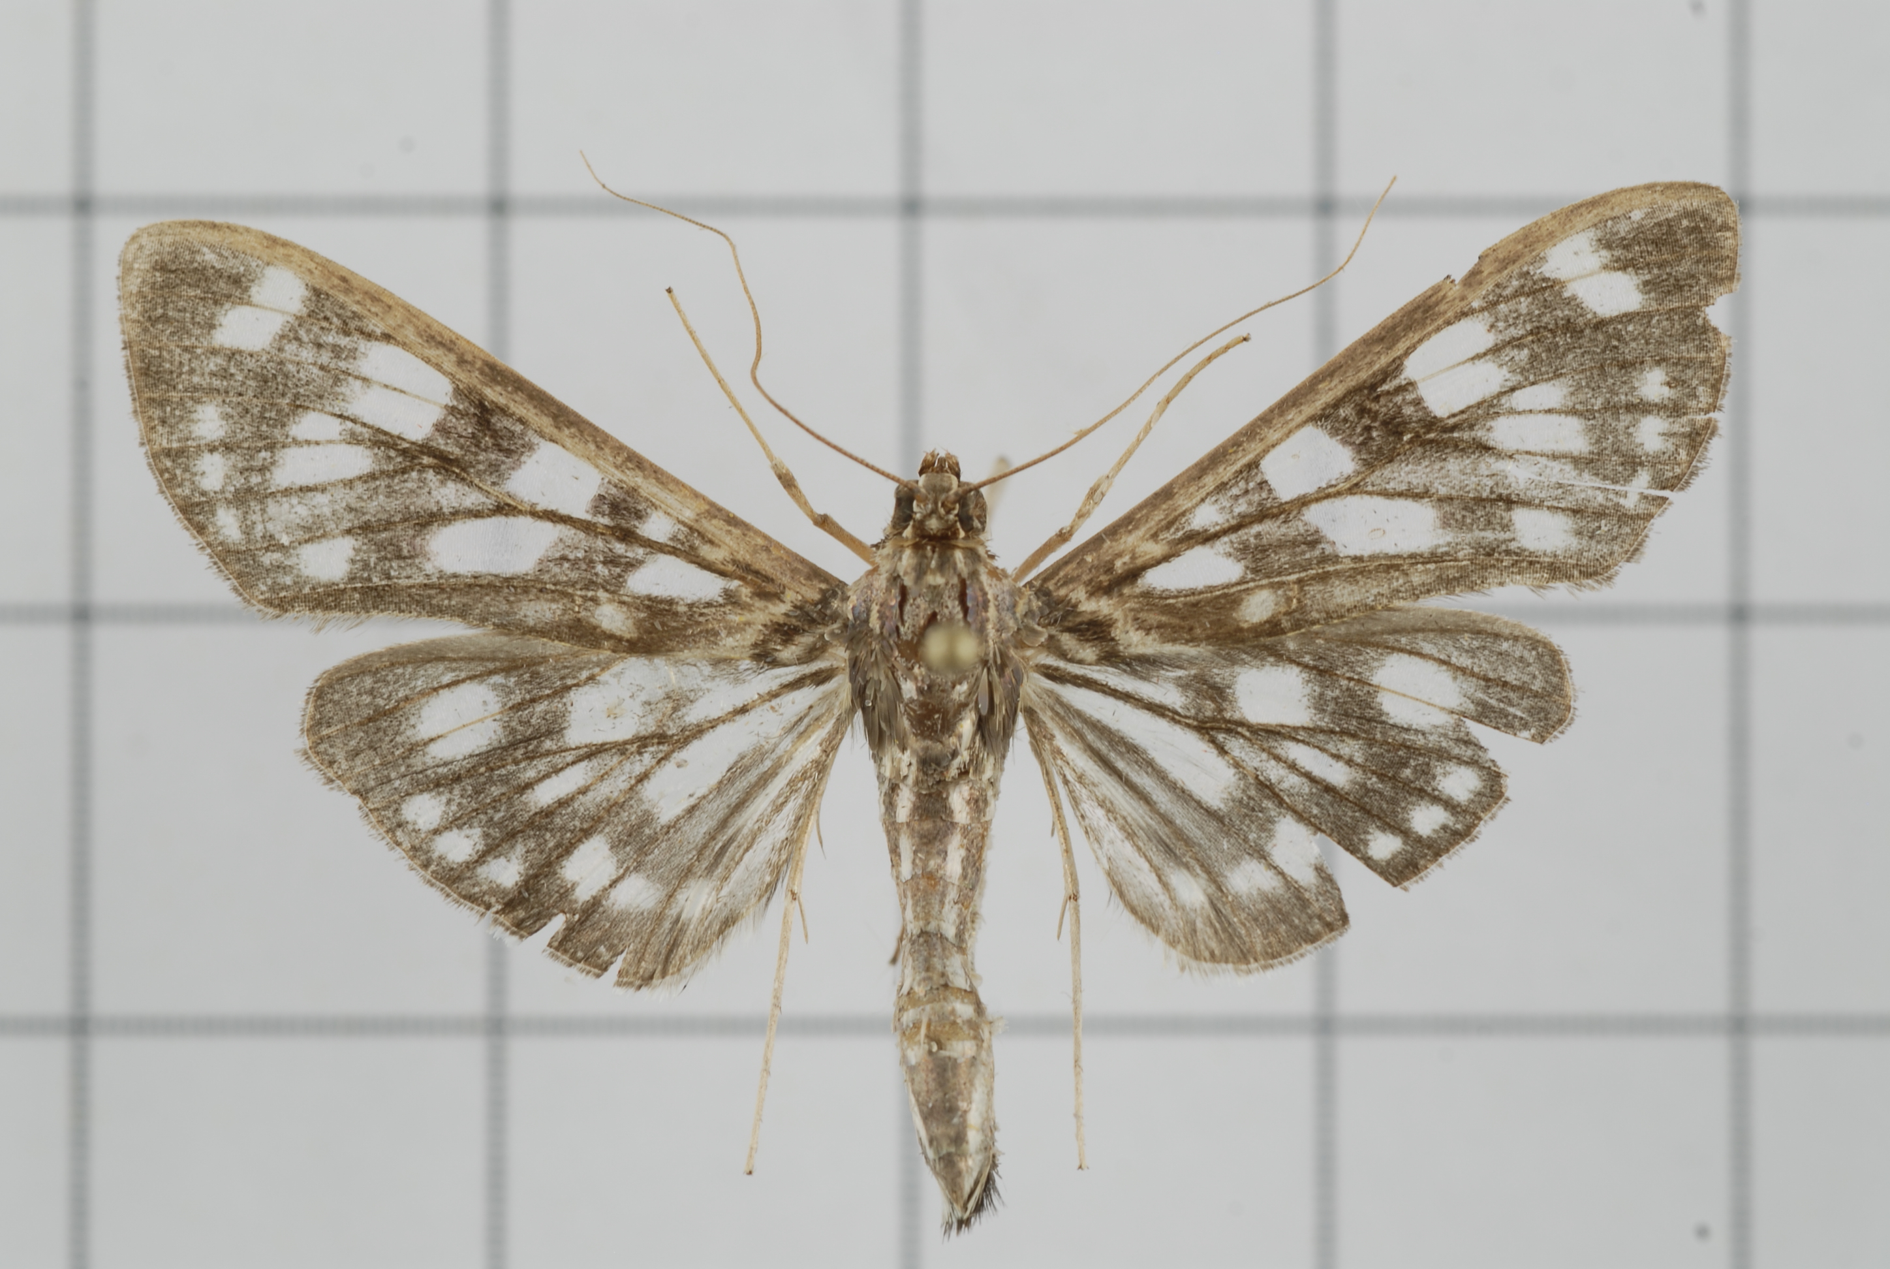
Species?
Pygospila tyres
